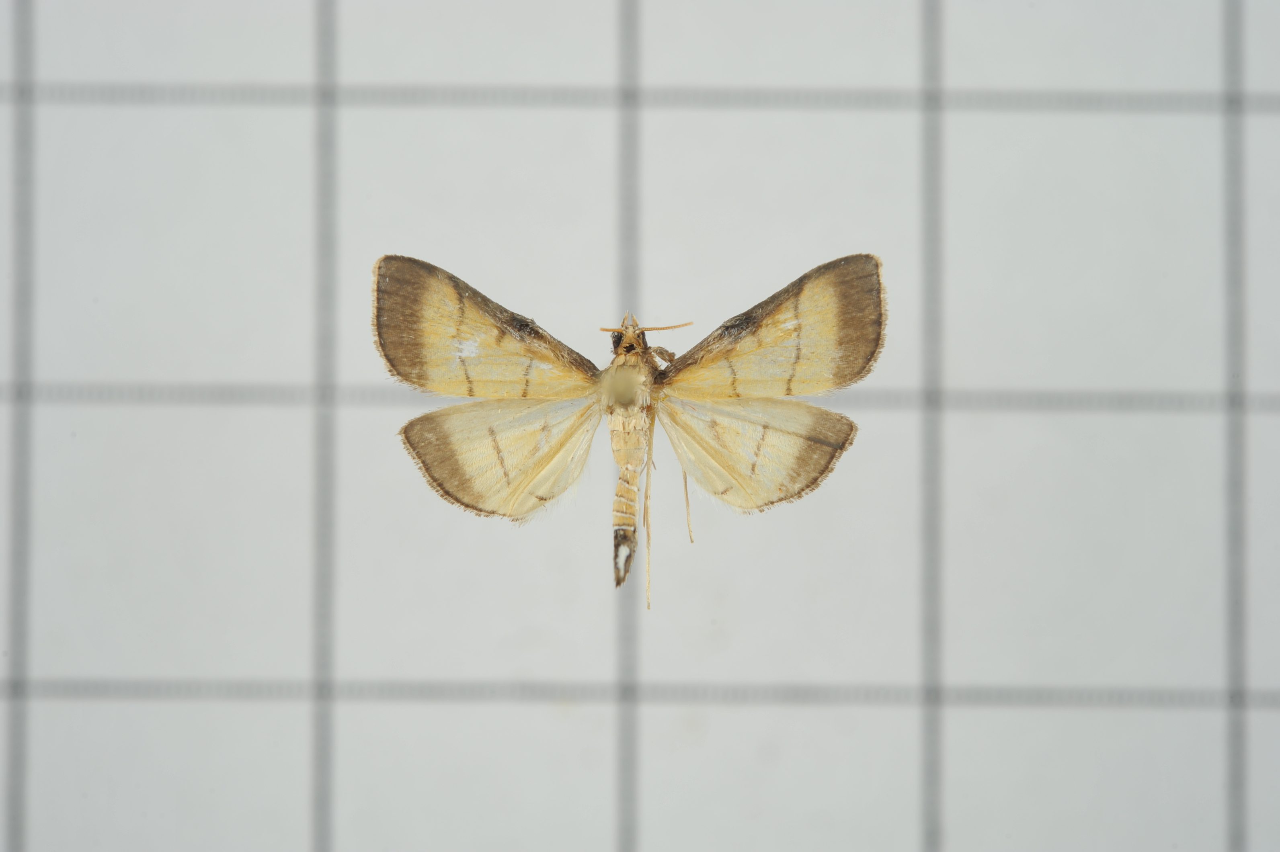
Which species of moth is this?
Cnaphalocrocis medinalis
